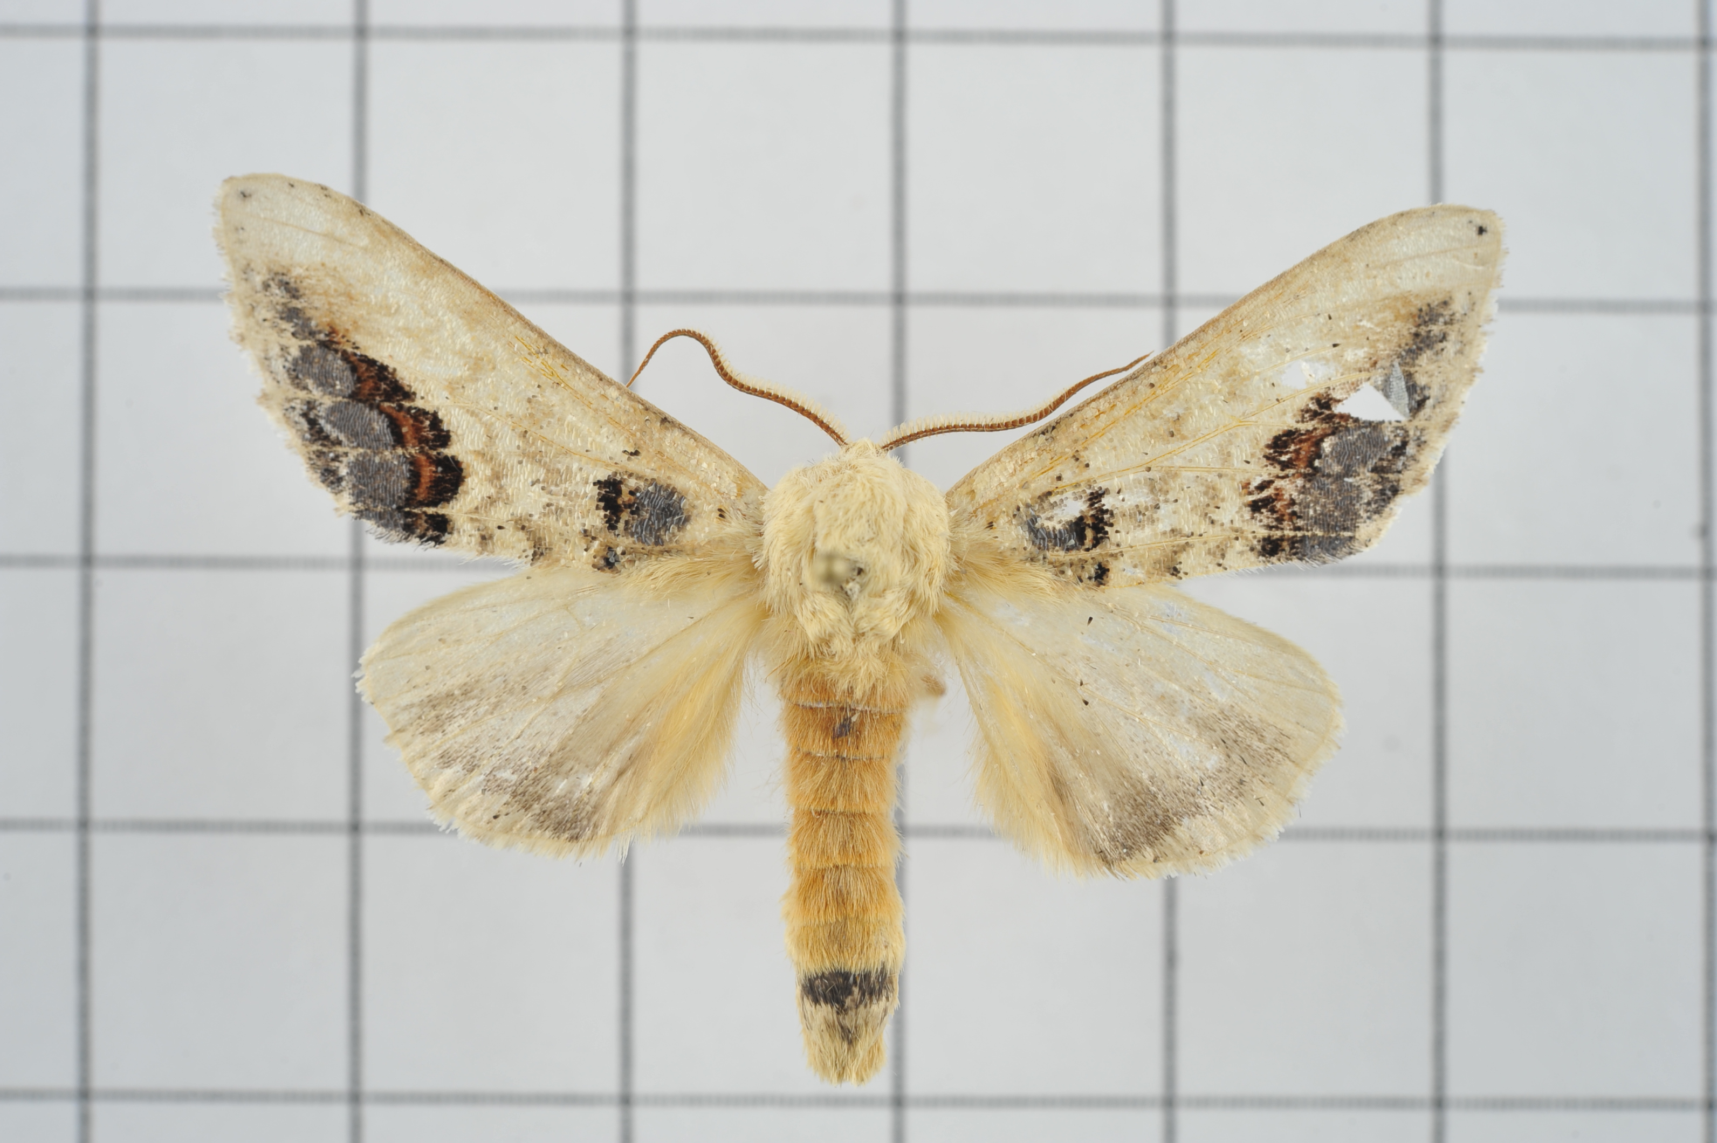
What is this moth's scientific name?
Phalera flavescens flavescens
